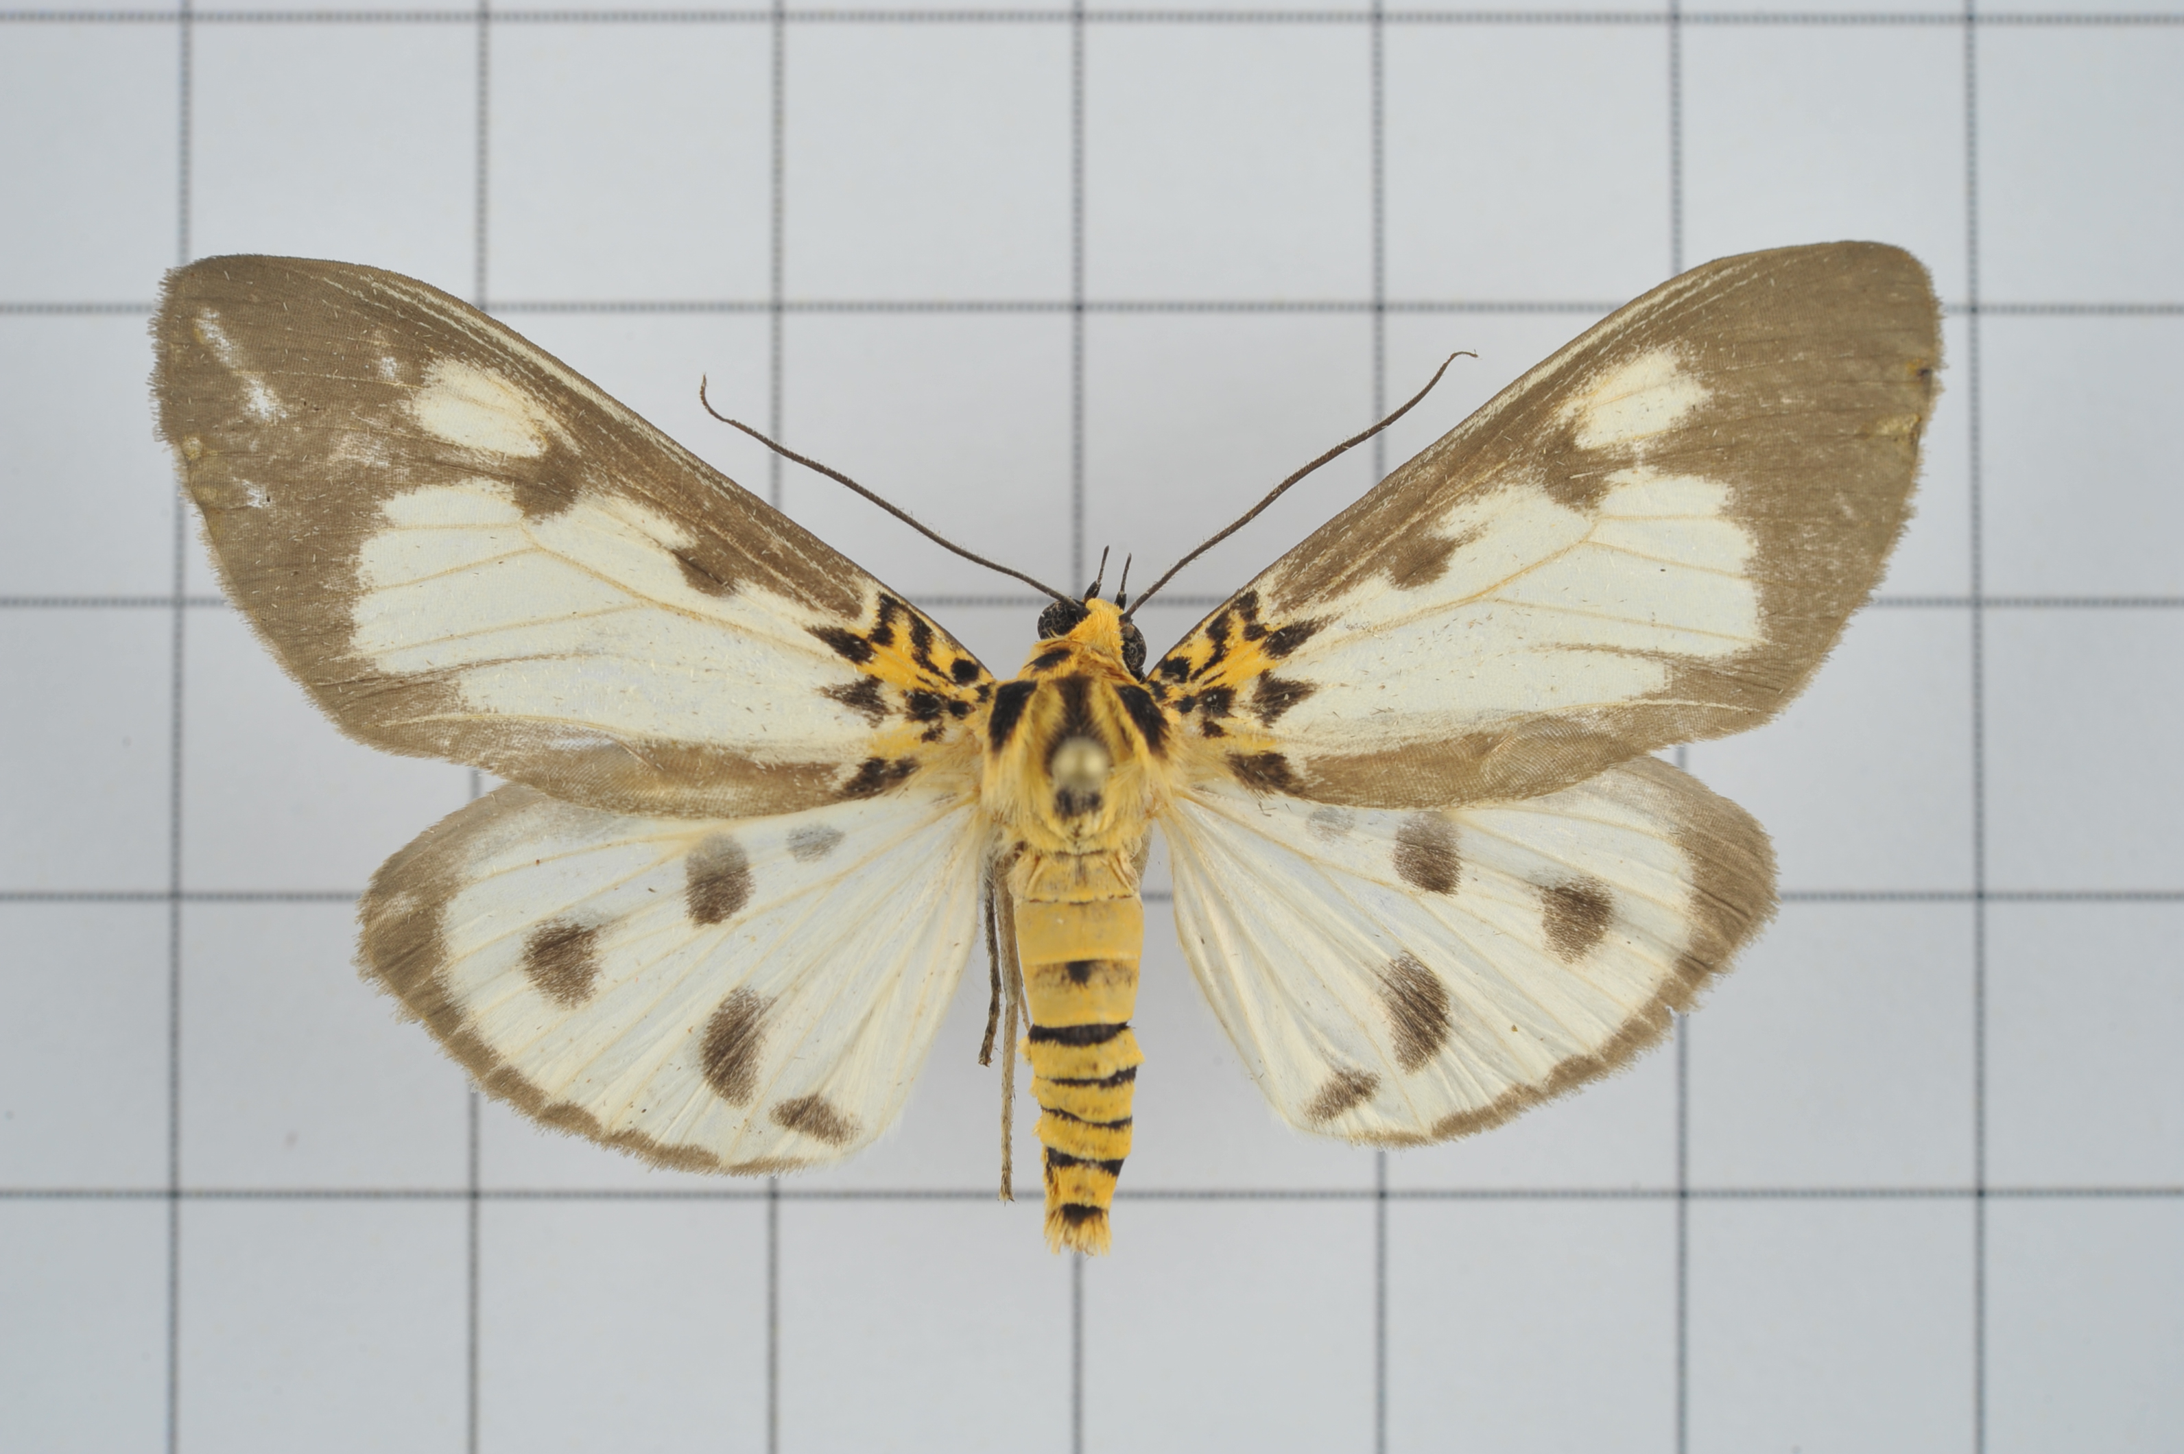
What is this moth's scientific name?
Asota plana lacteata
